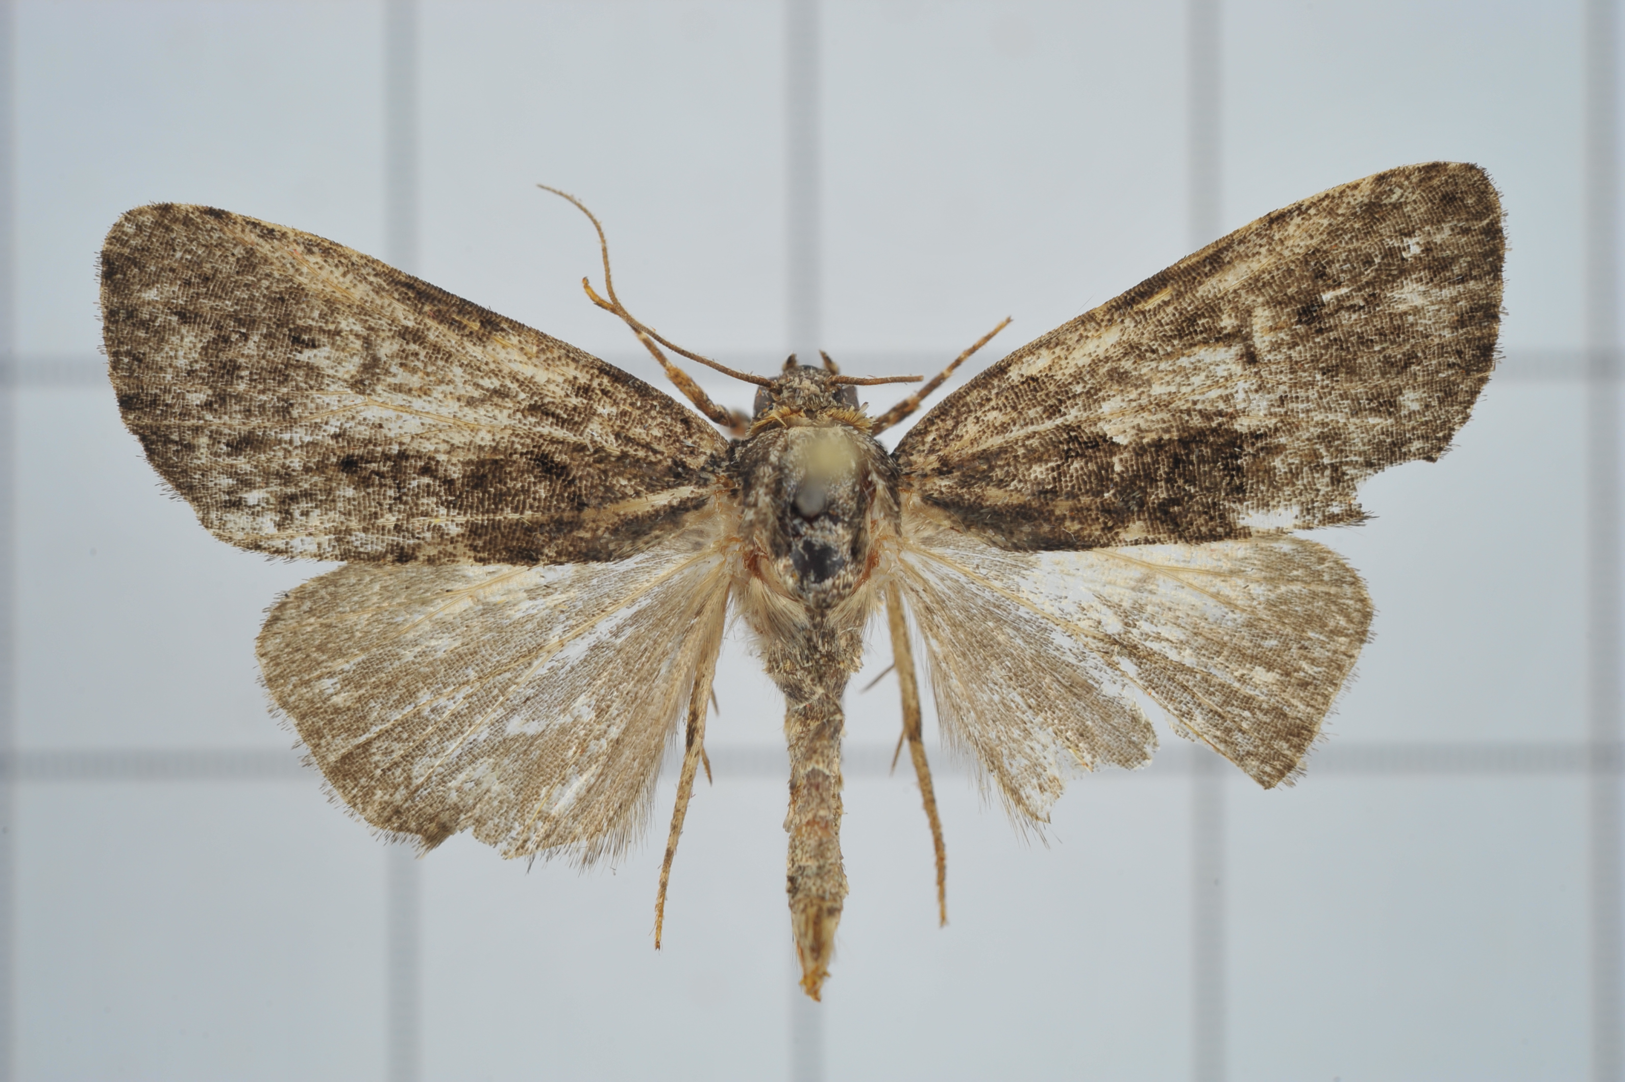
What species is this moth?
Gerbathodes paupera
